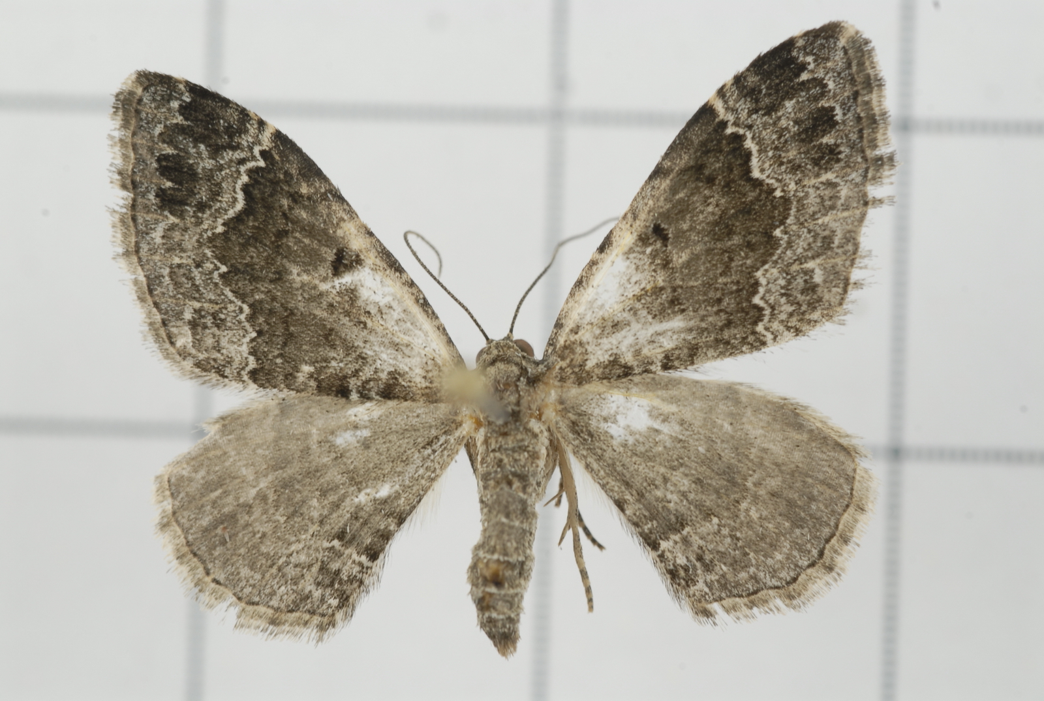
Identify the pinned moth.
Xanthorhoe saturata
